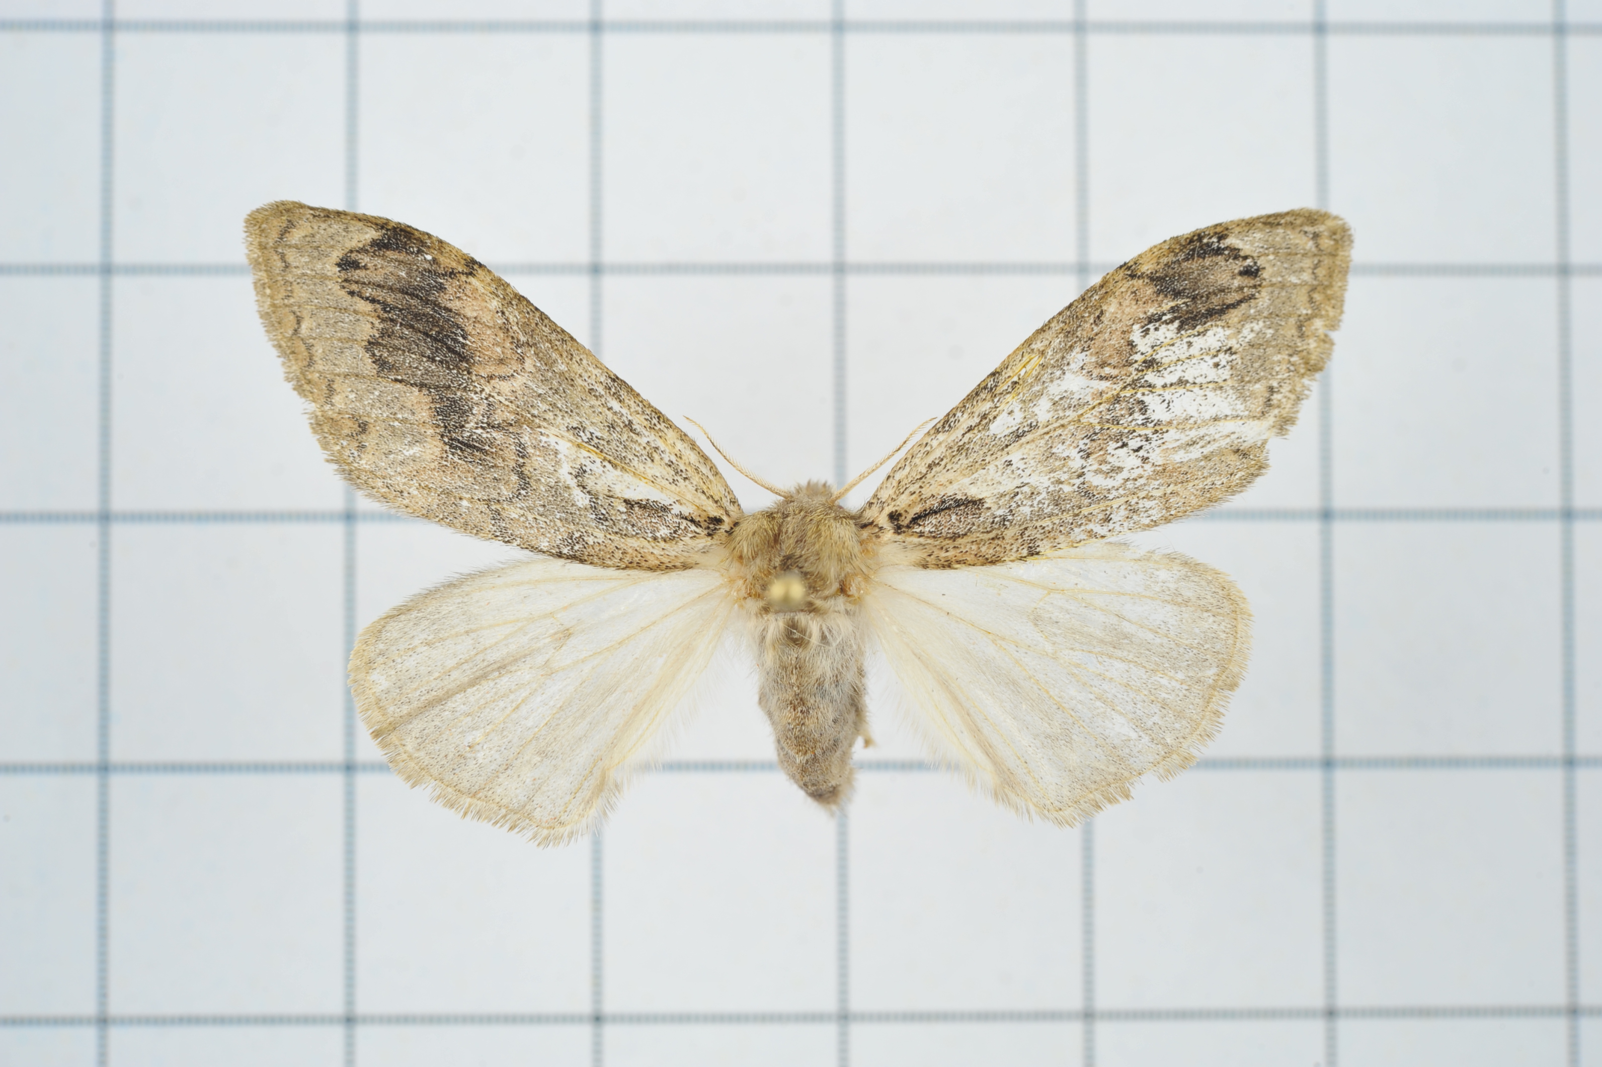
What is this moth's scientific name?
Olene dudgeoni
